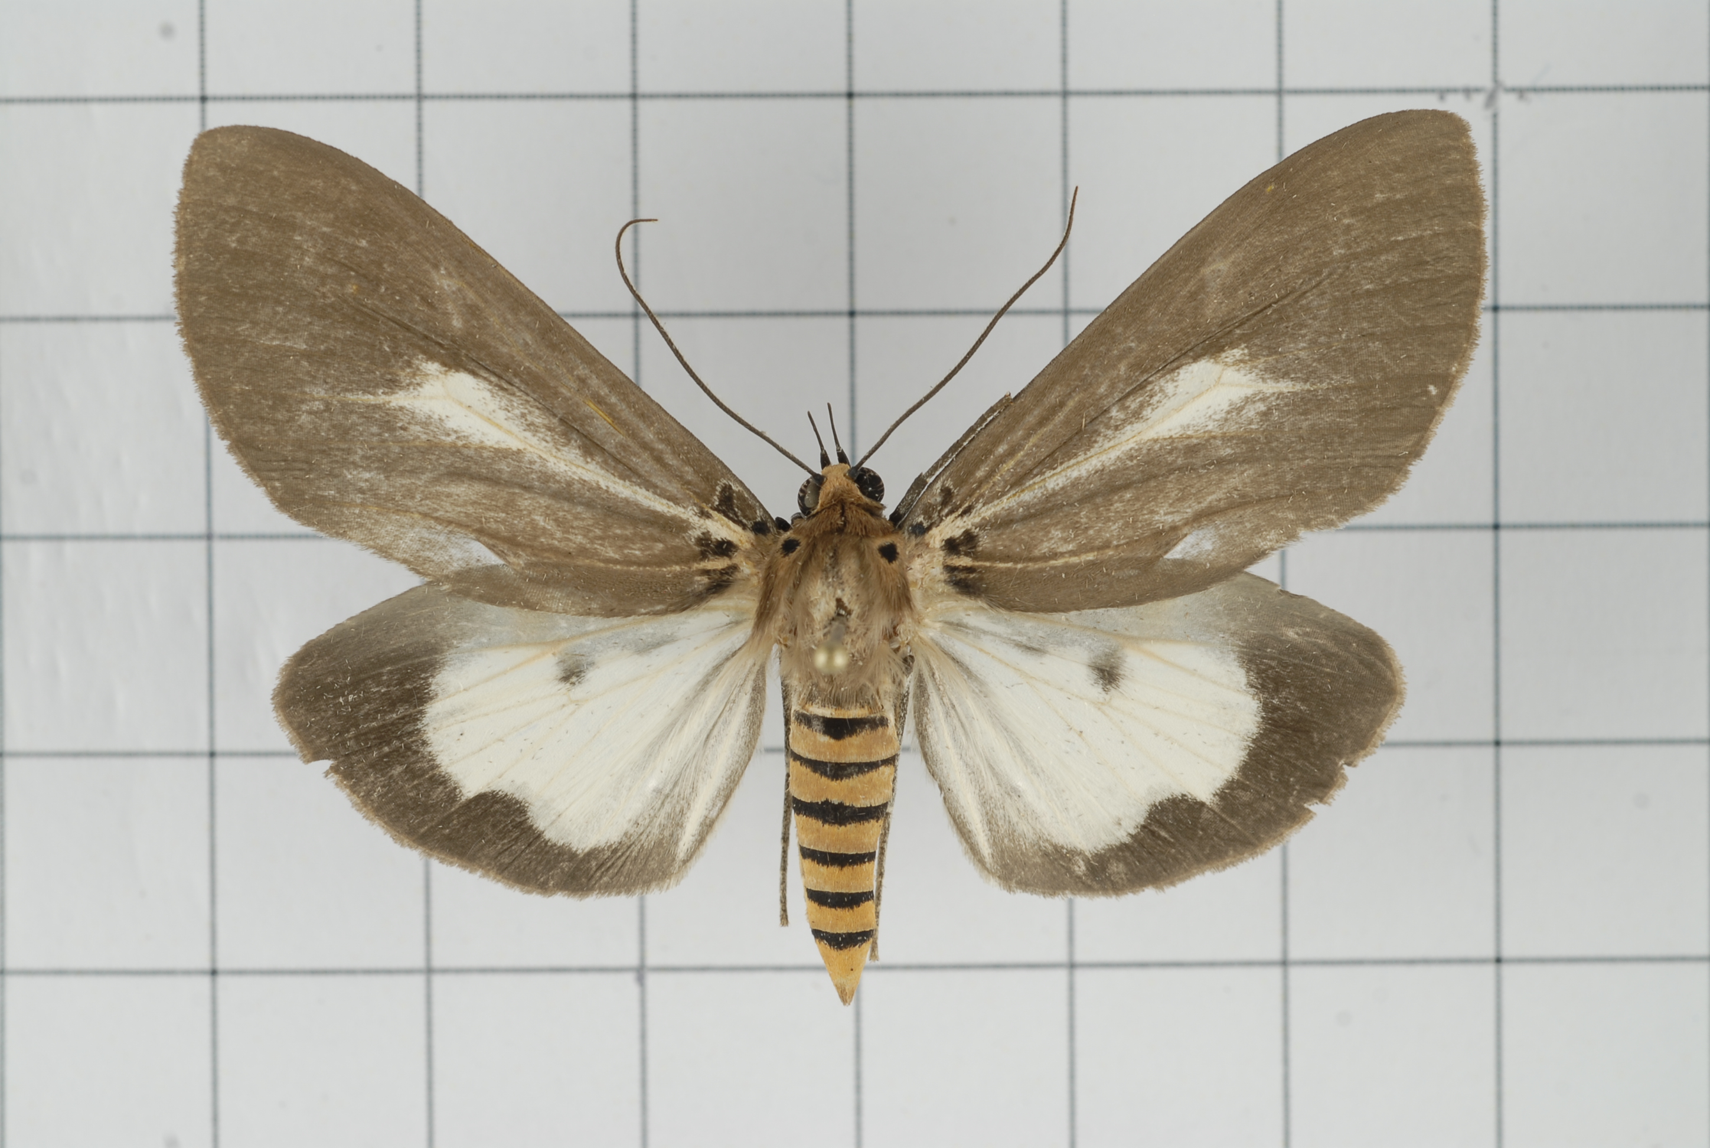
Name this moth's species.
Asota heliconia zebrina
